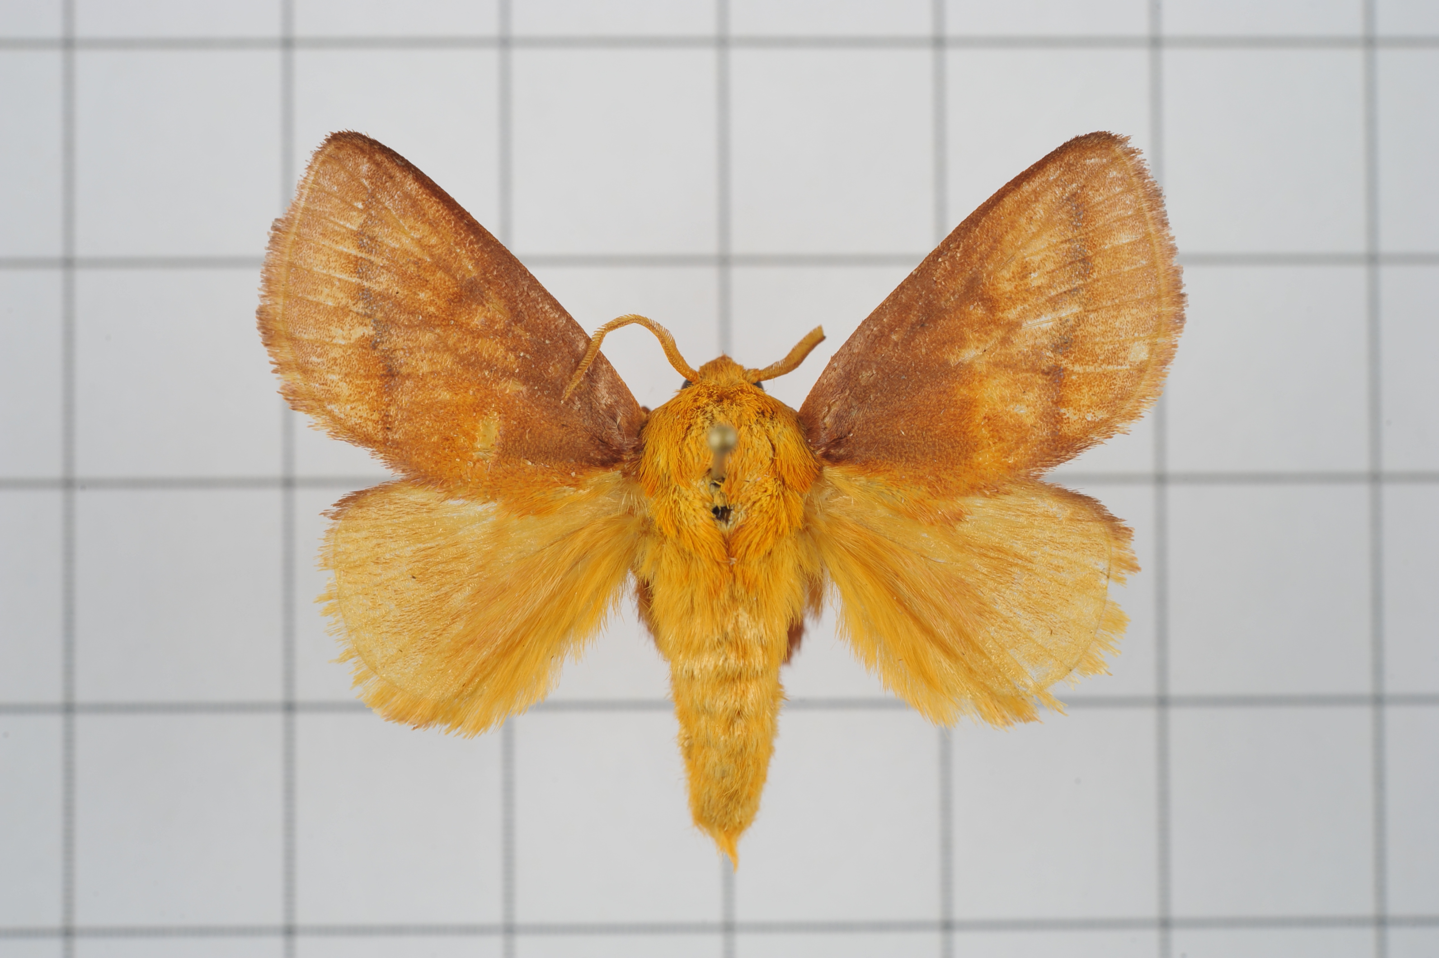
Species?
Narosoideus flavidorsalis
